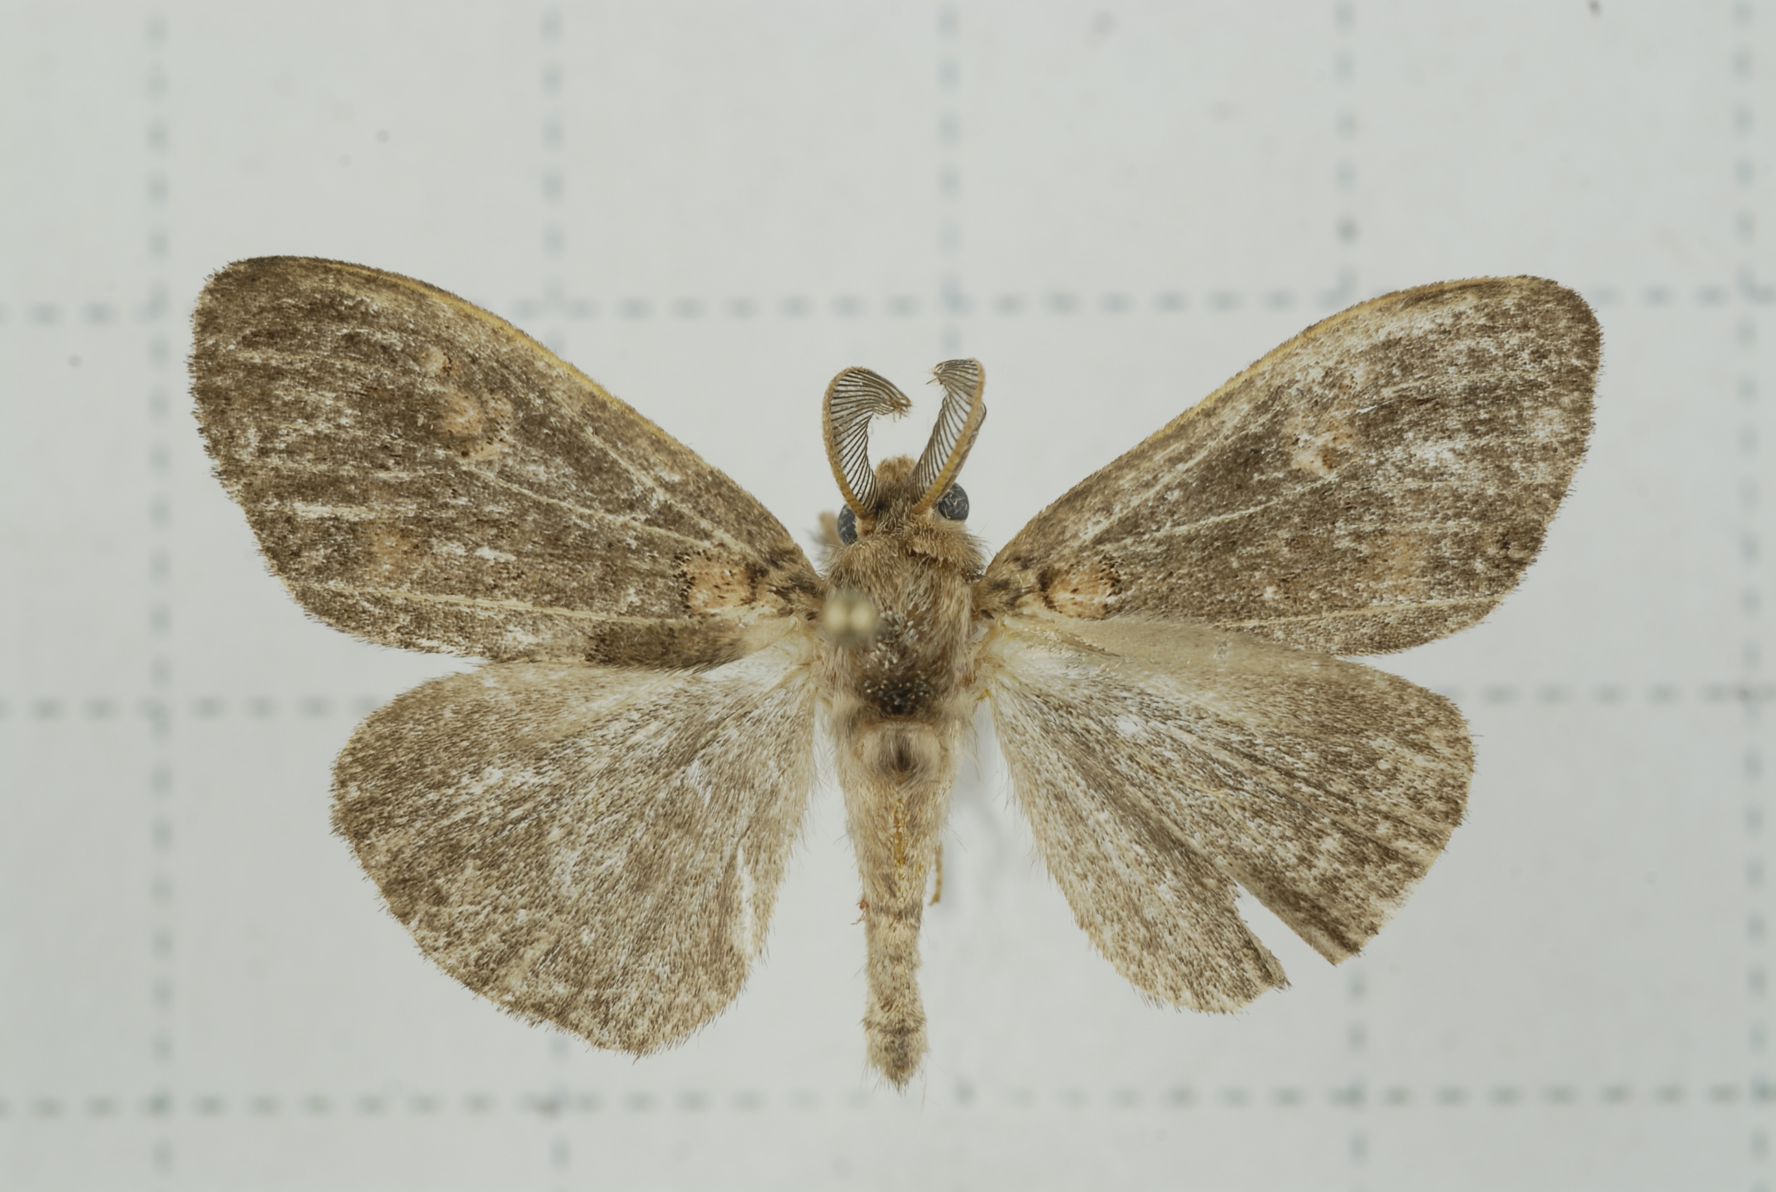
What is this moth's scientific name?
Olene dudgeoni
